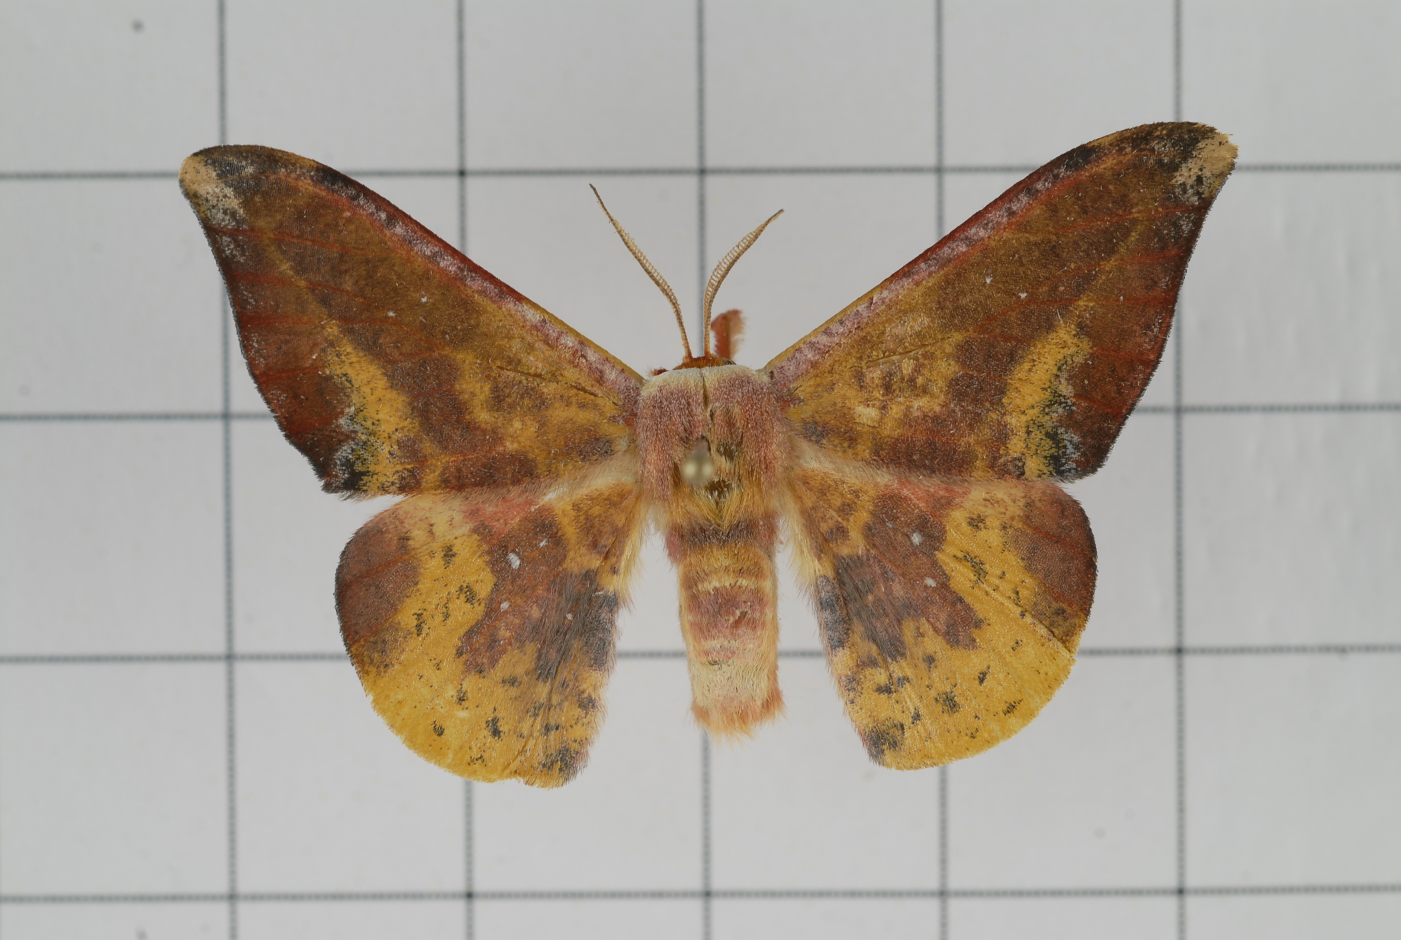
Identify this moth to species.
Oreta fuscopurpurea
